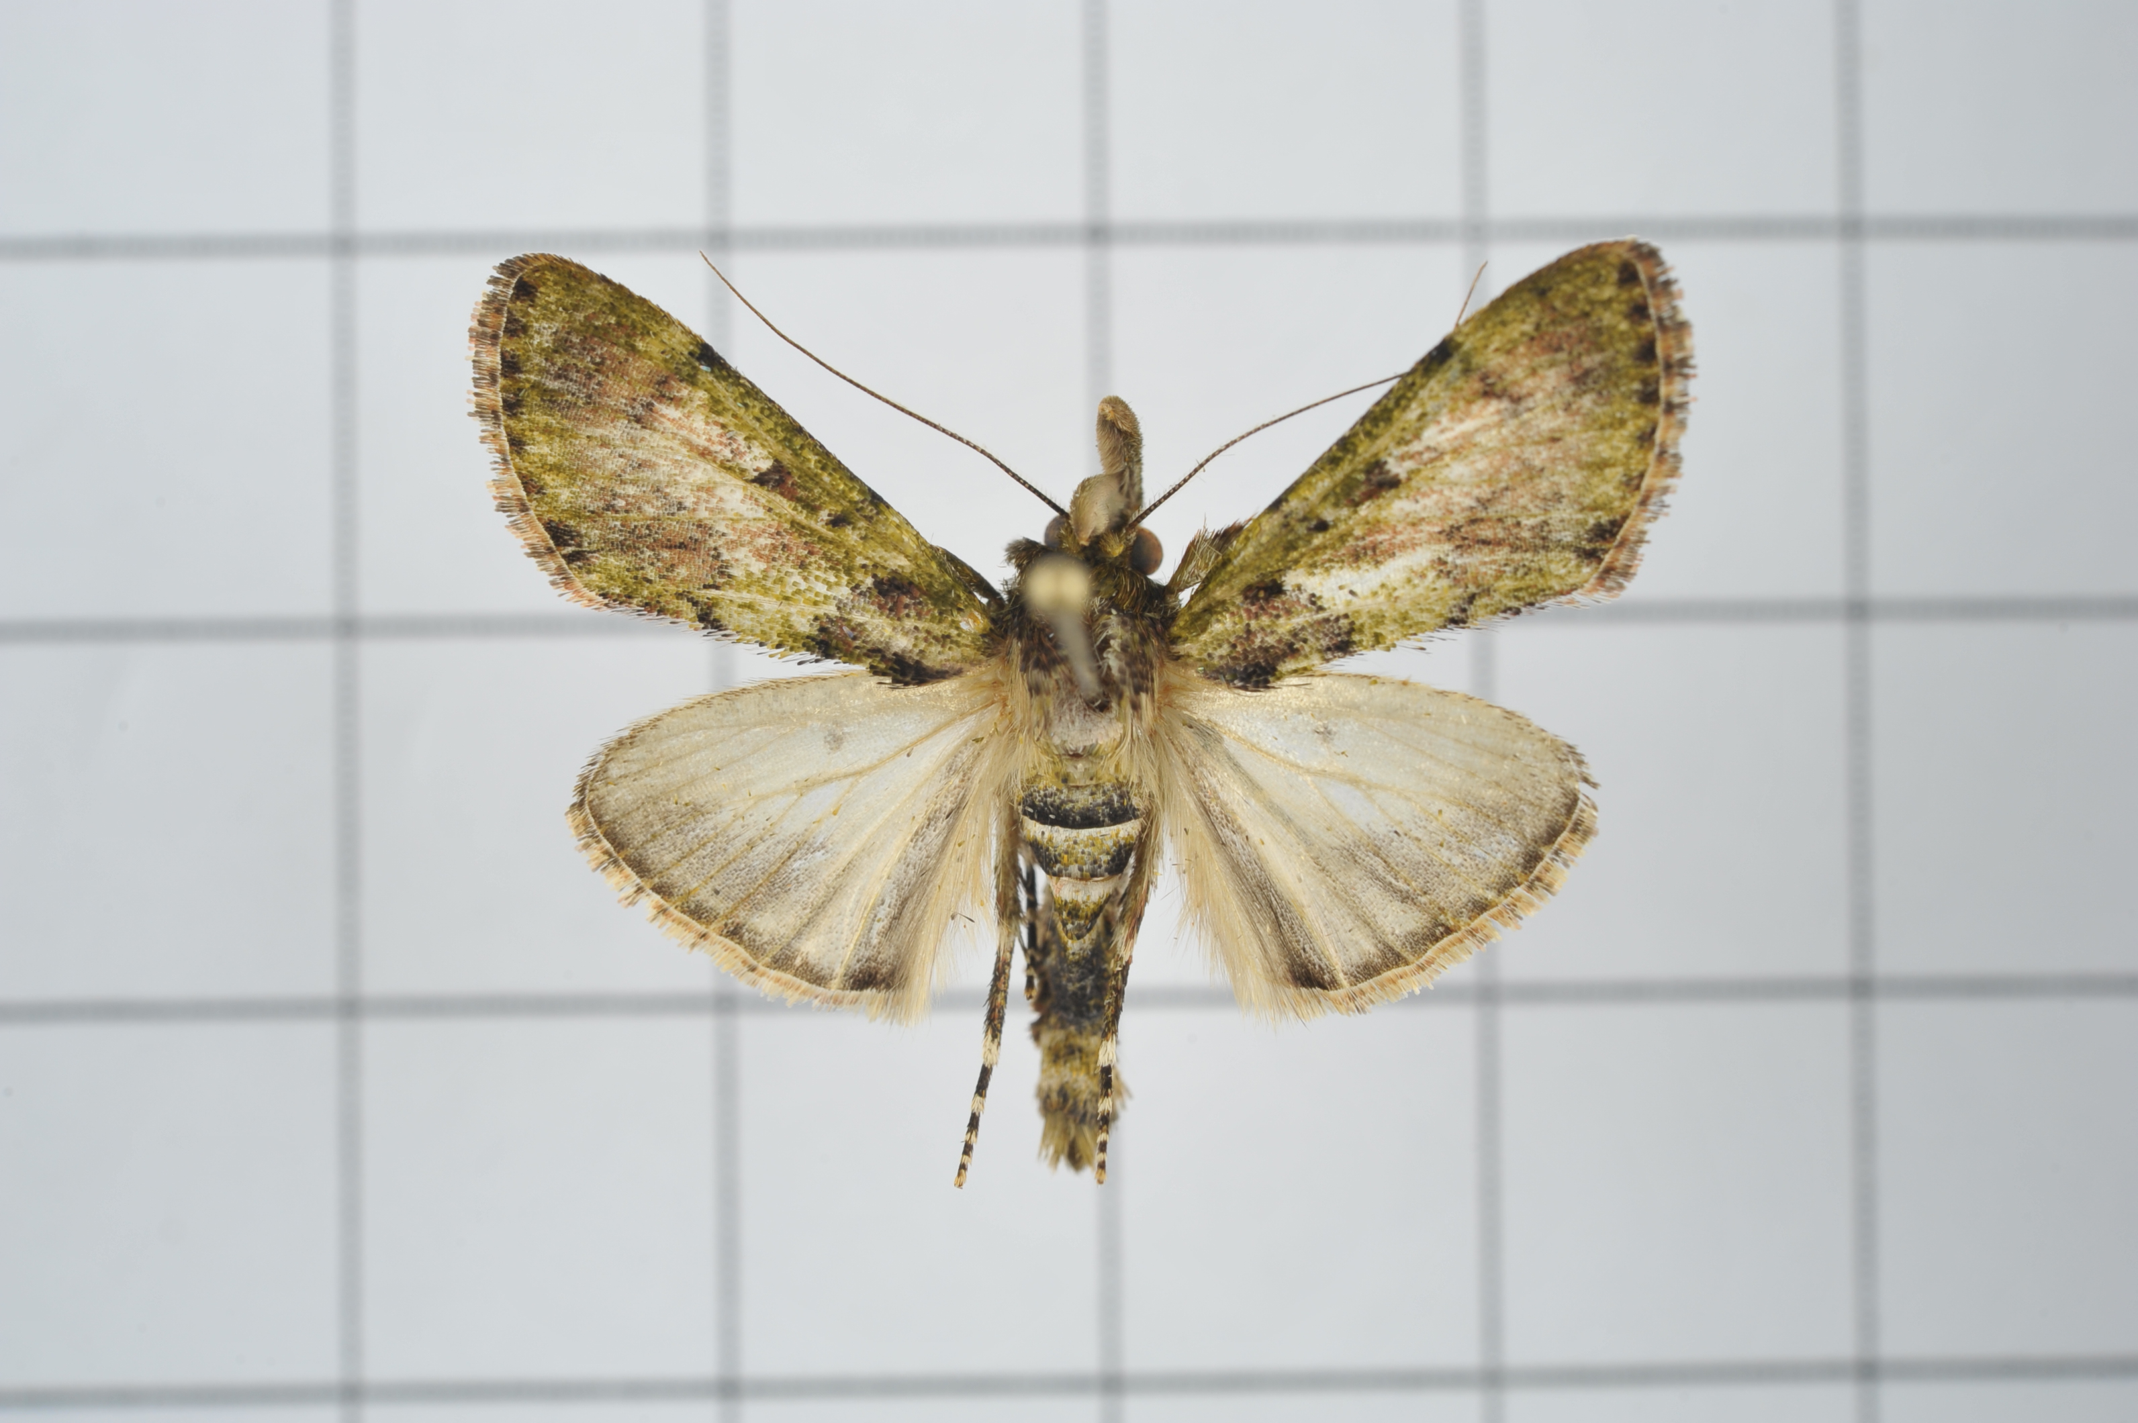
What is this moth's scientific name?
Teliphasa nubilosa
